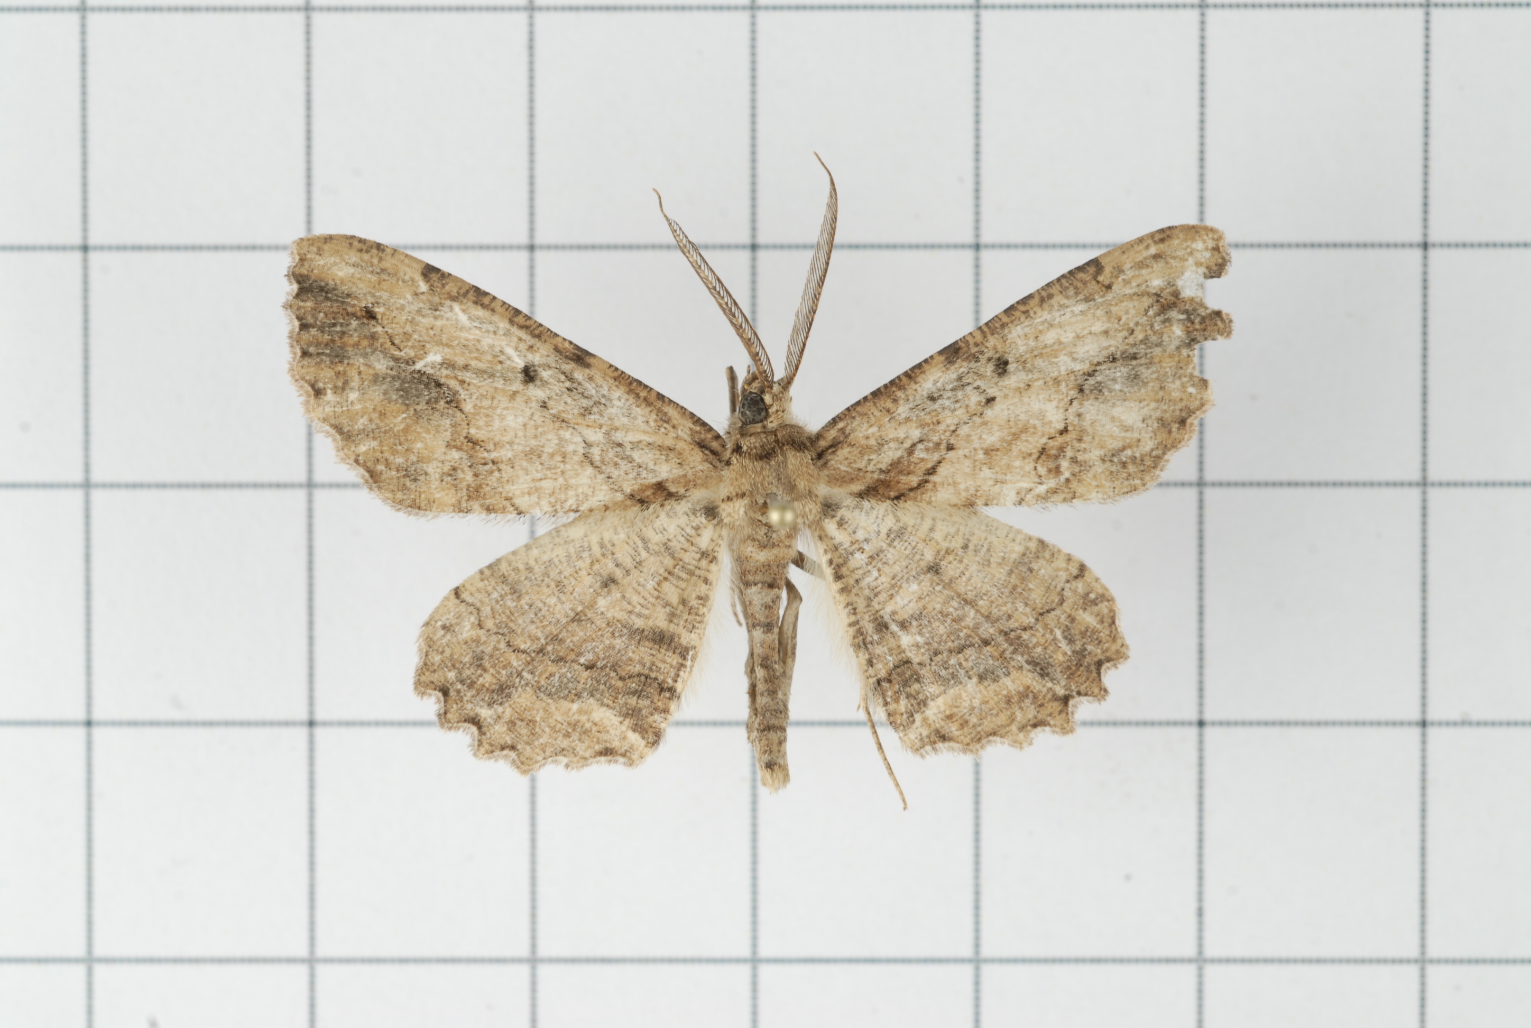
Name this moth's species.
Menophra mitsundoi
